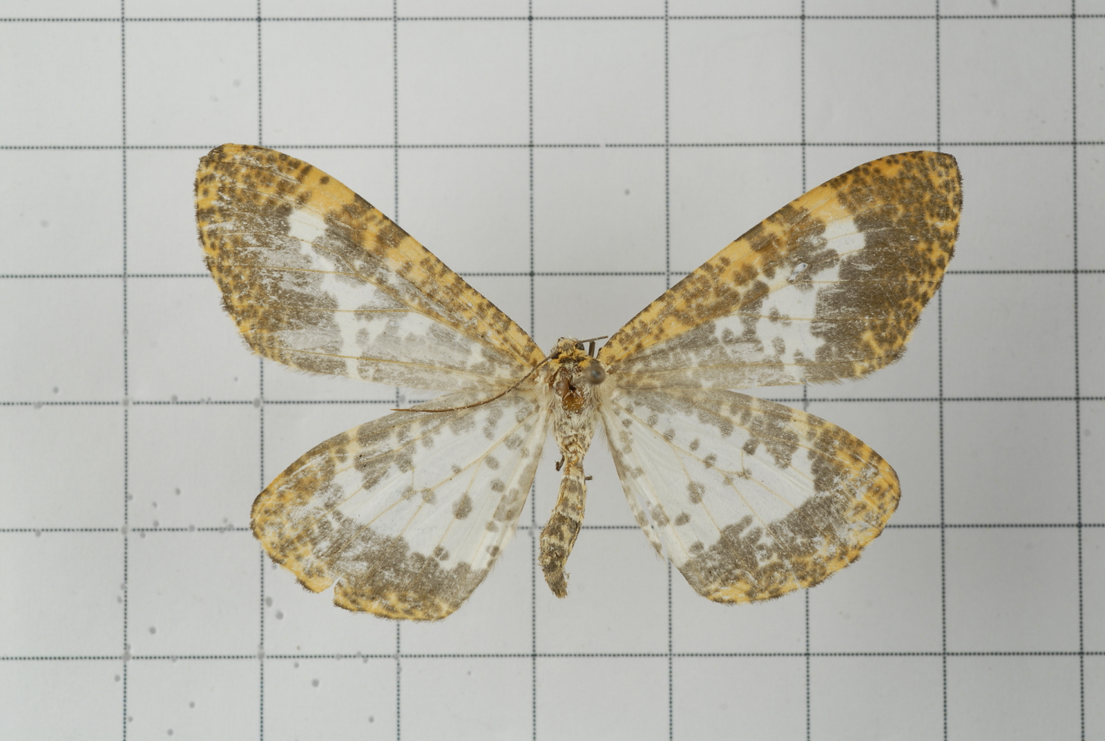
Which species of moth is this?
Epobeidia lucifera extranigricans
